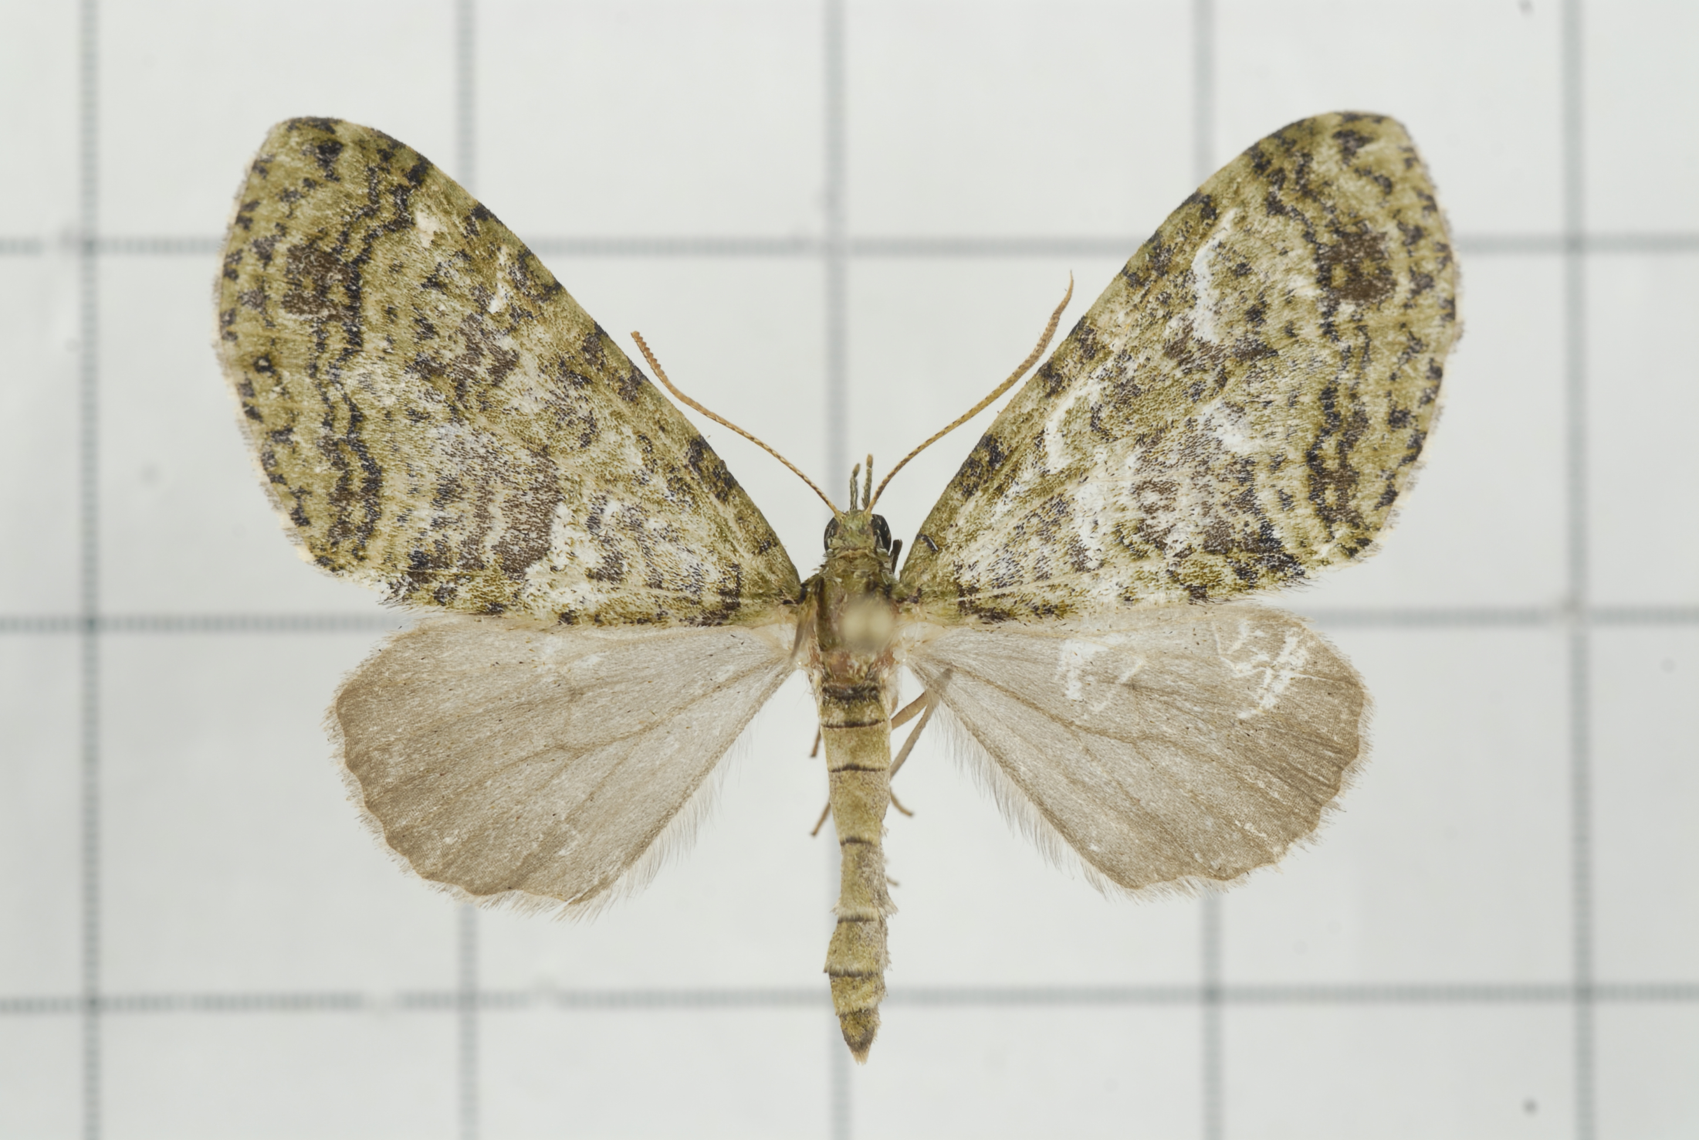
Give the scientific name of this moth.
Hypocometa clauda
